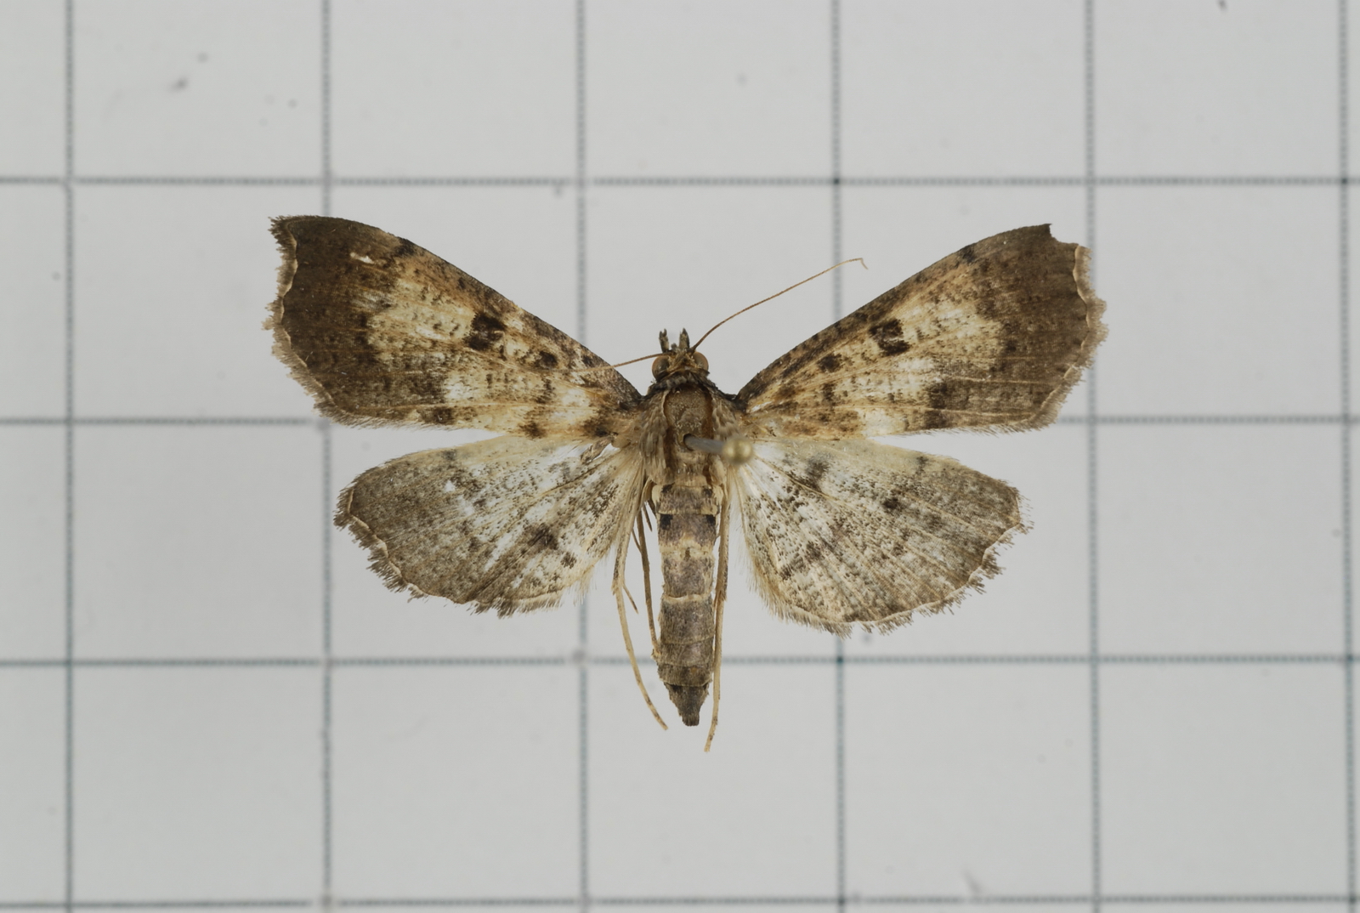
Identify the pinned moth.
Ceratarcha umbrosa
